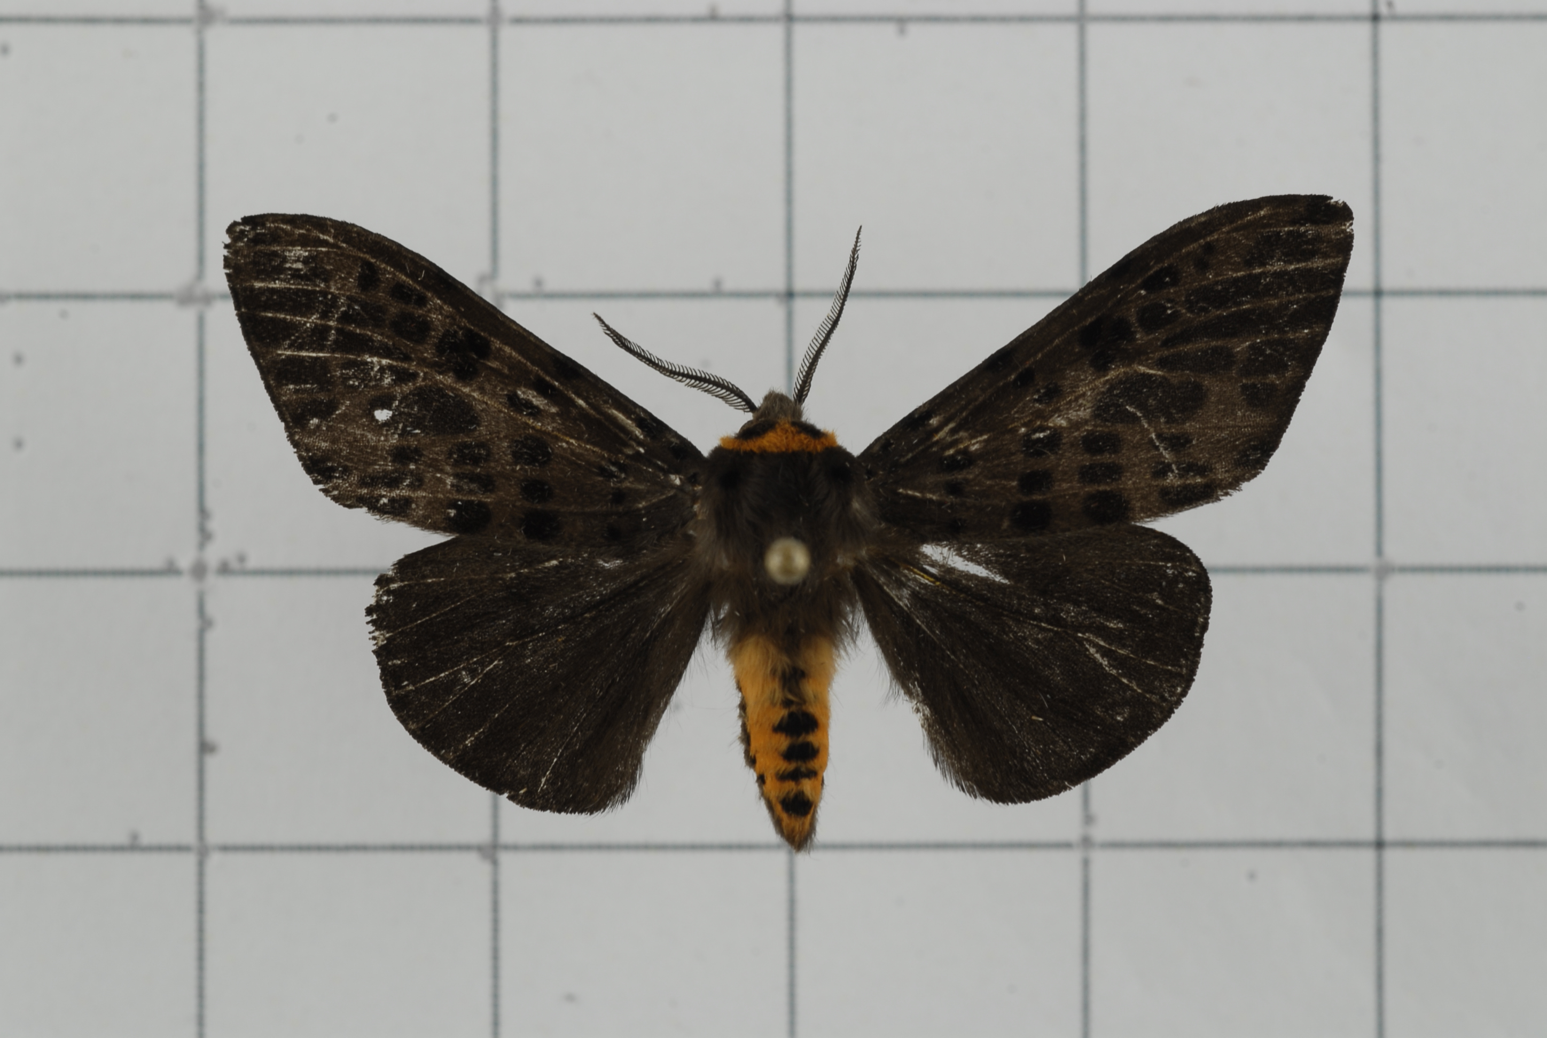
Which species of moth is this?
Lemyra imparilis
